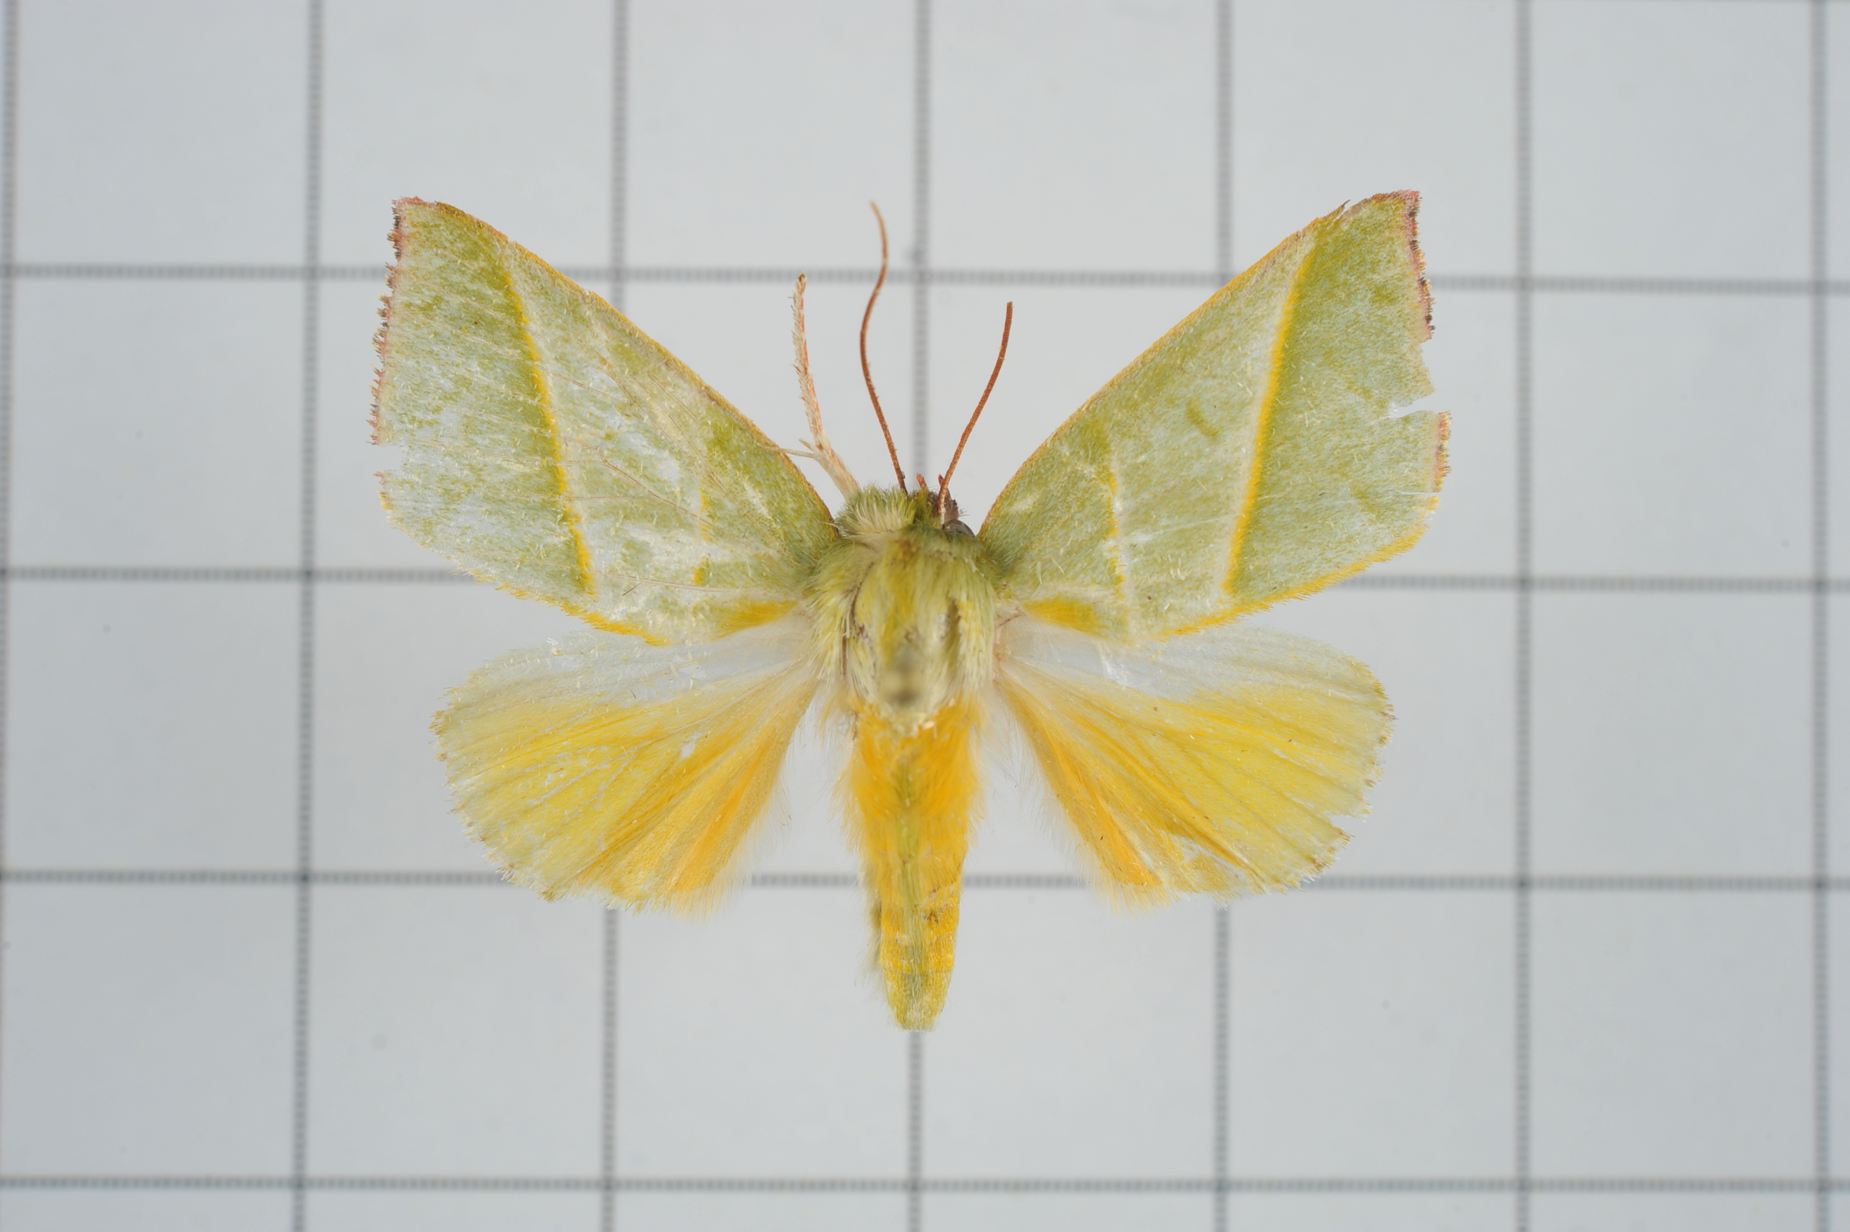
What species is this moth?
Hylophilodes tsukusensis
